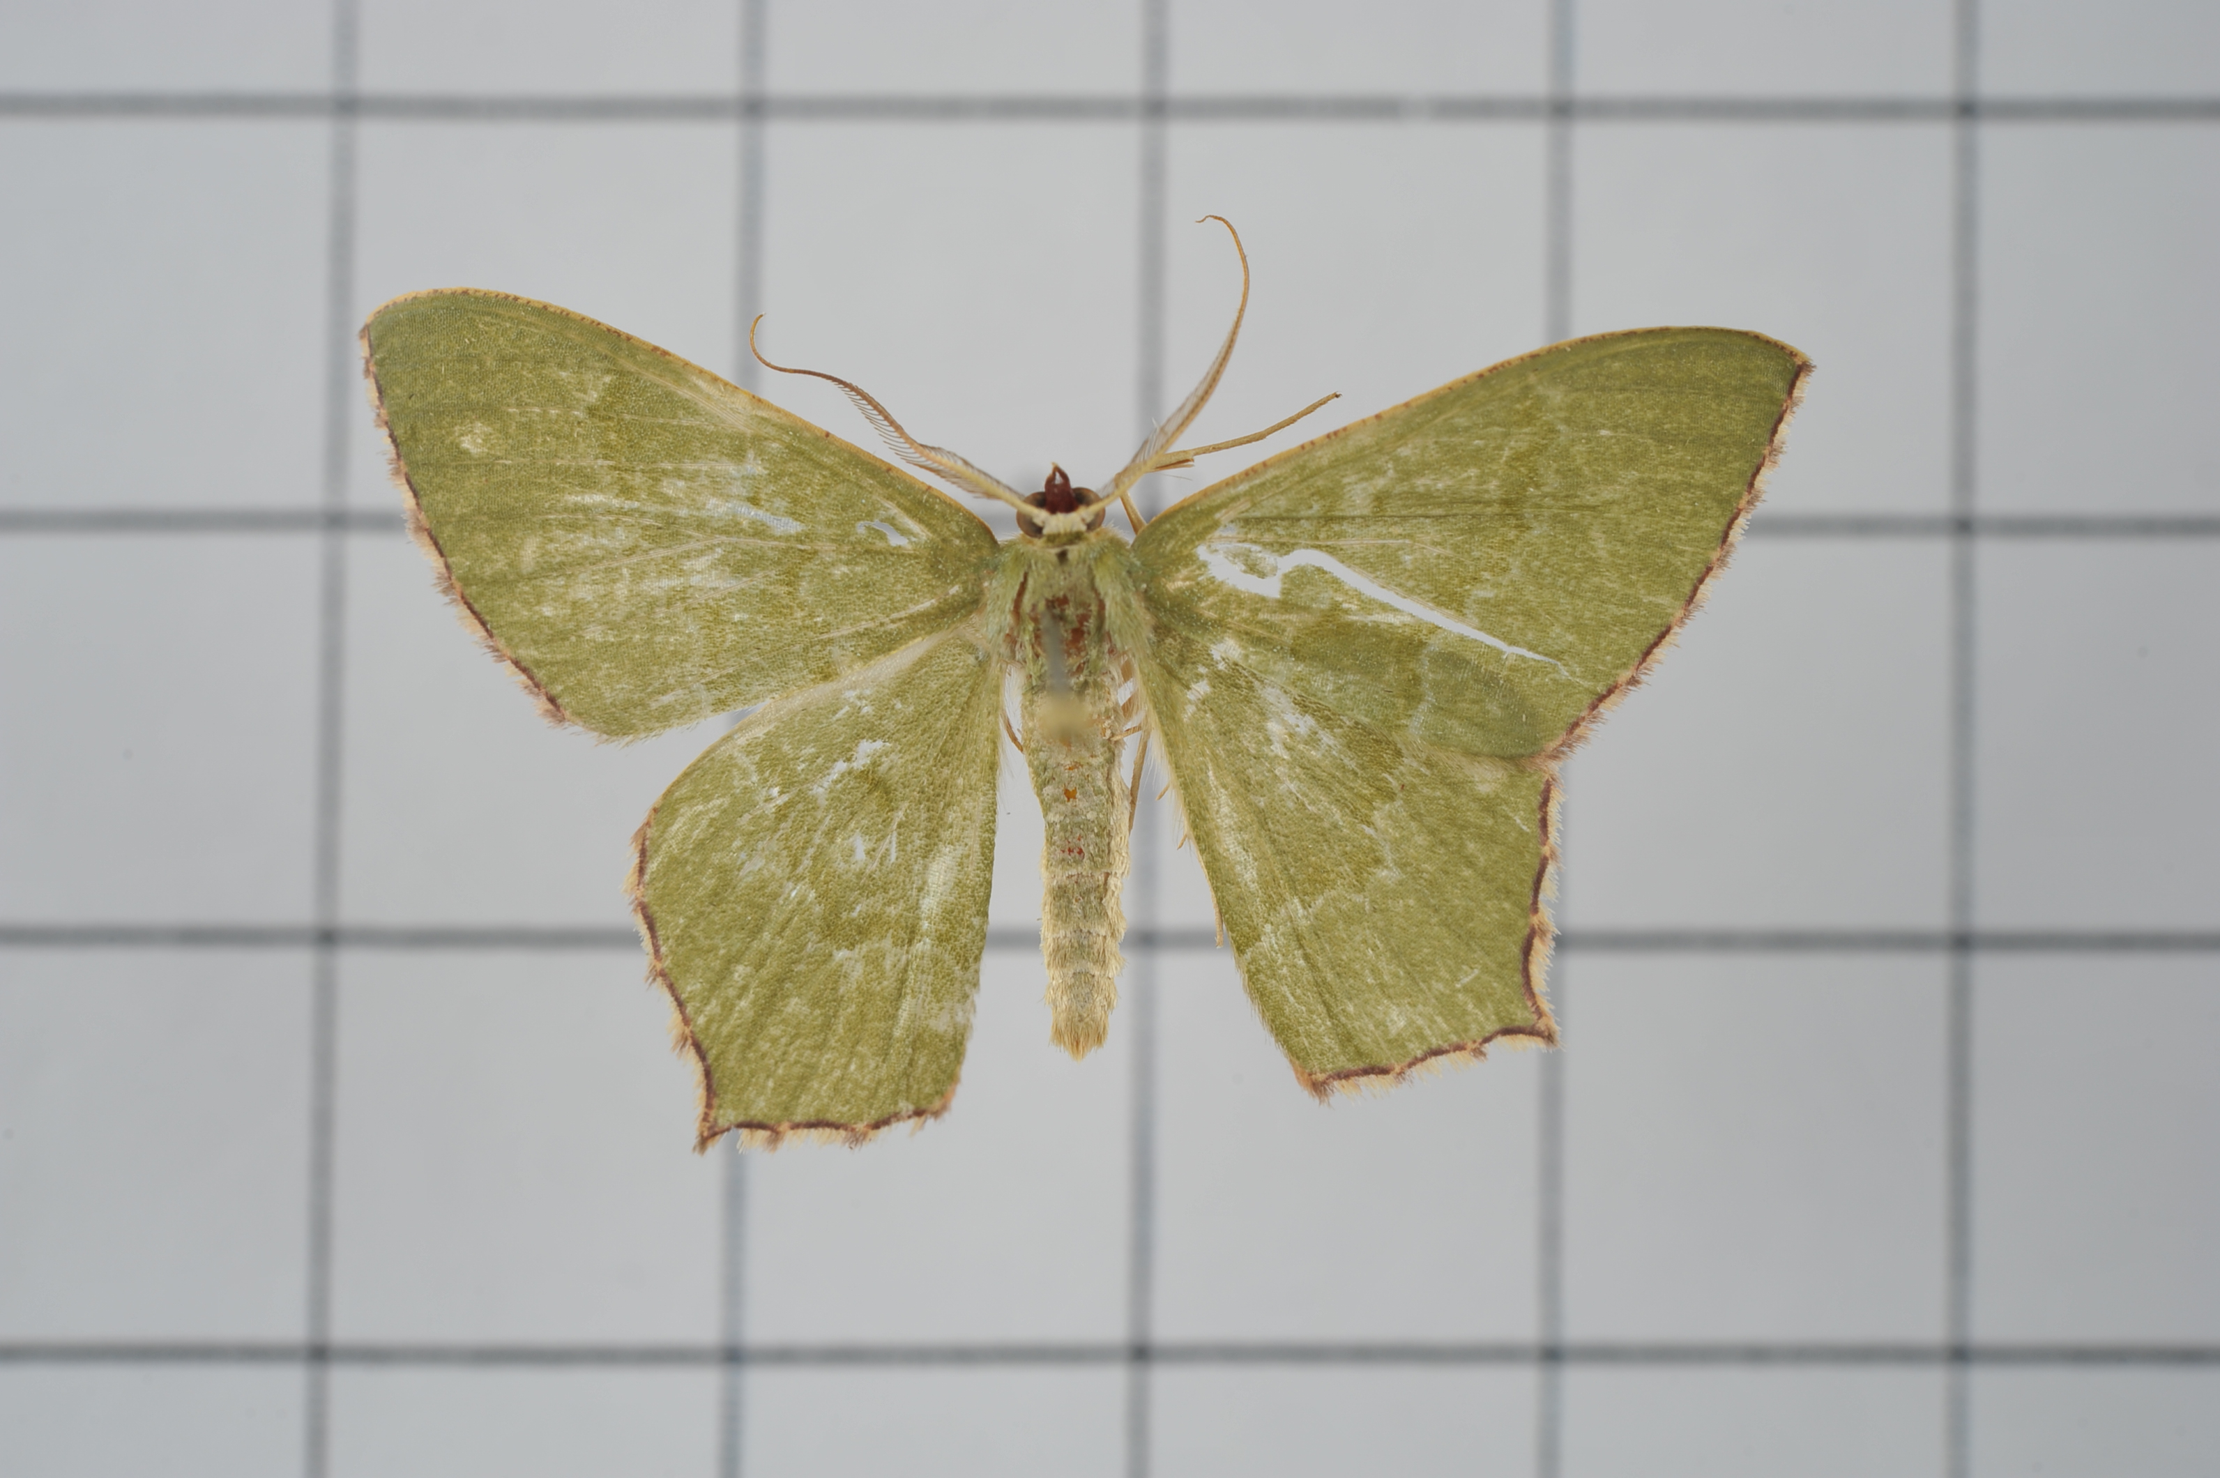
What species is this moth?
Maxates rufolimbata
